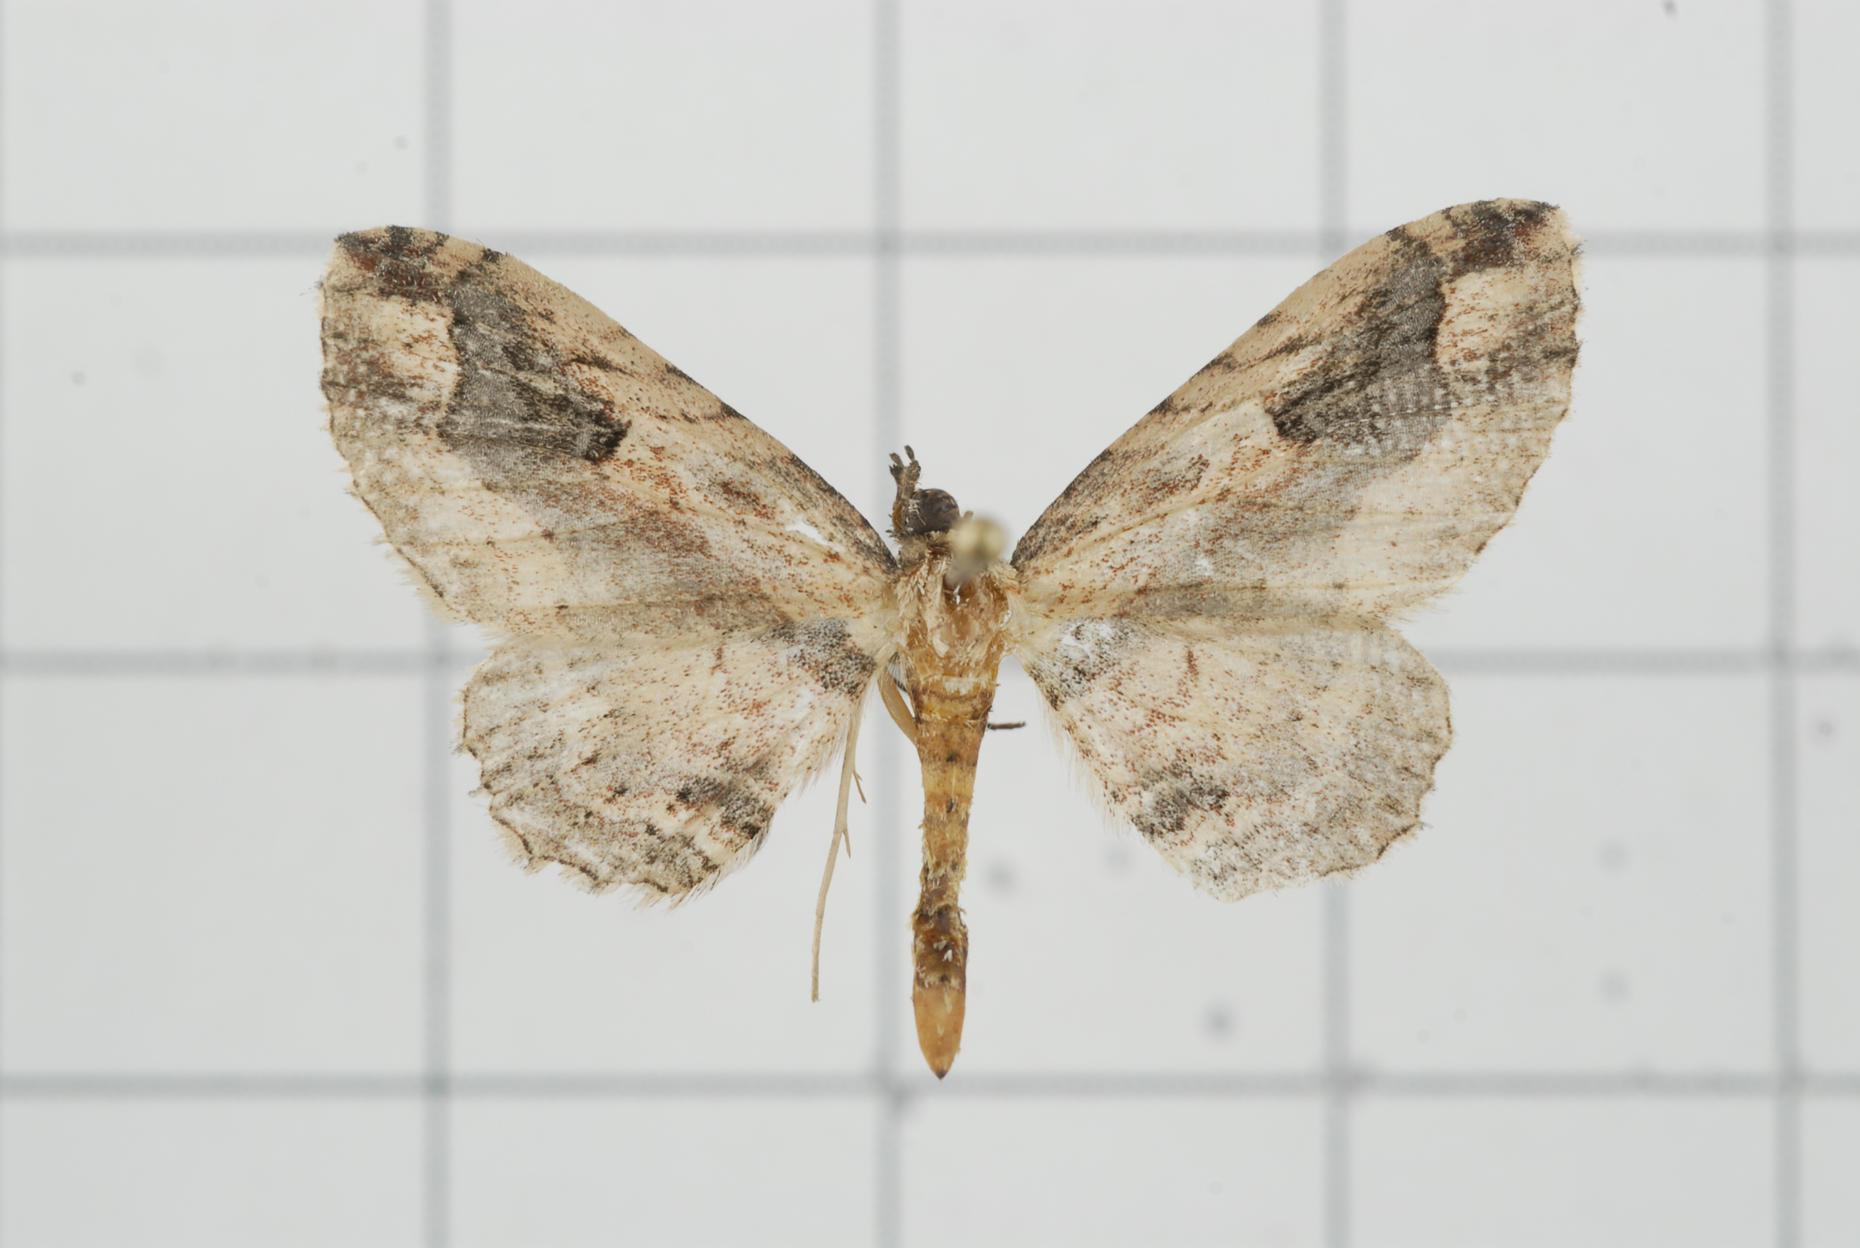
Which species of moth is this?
Ziridava kanshireiensis
